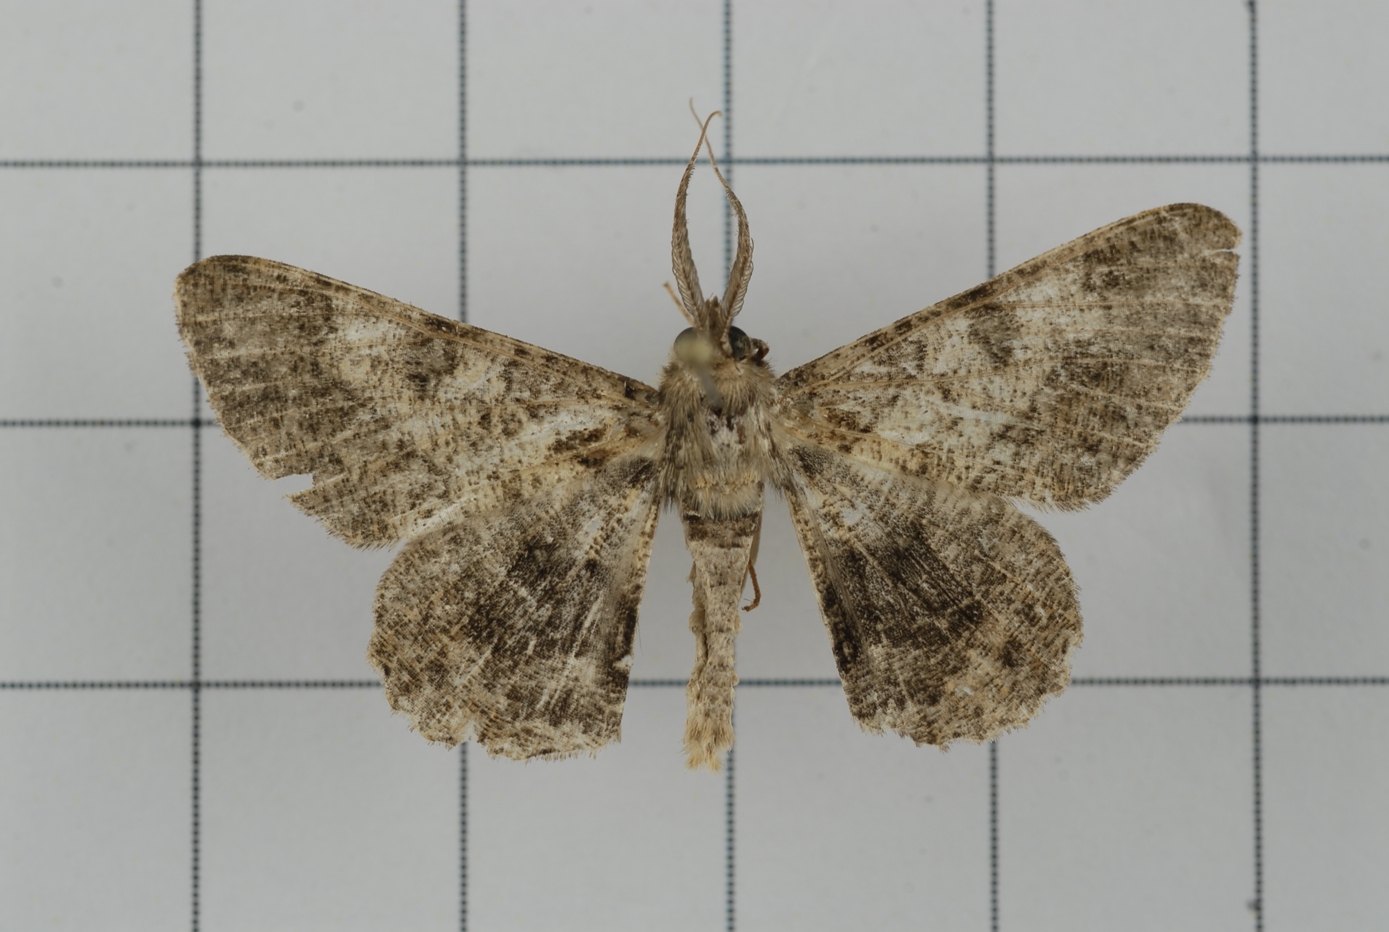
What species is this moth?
Cleora alienaria
